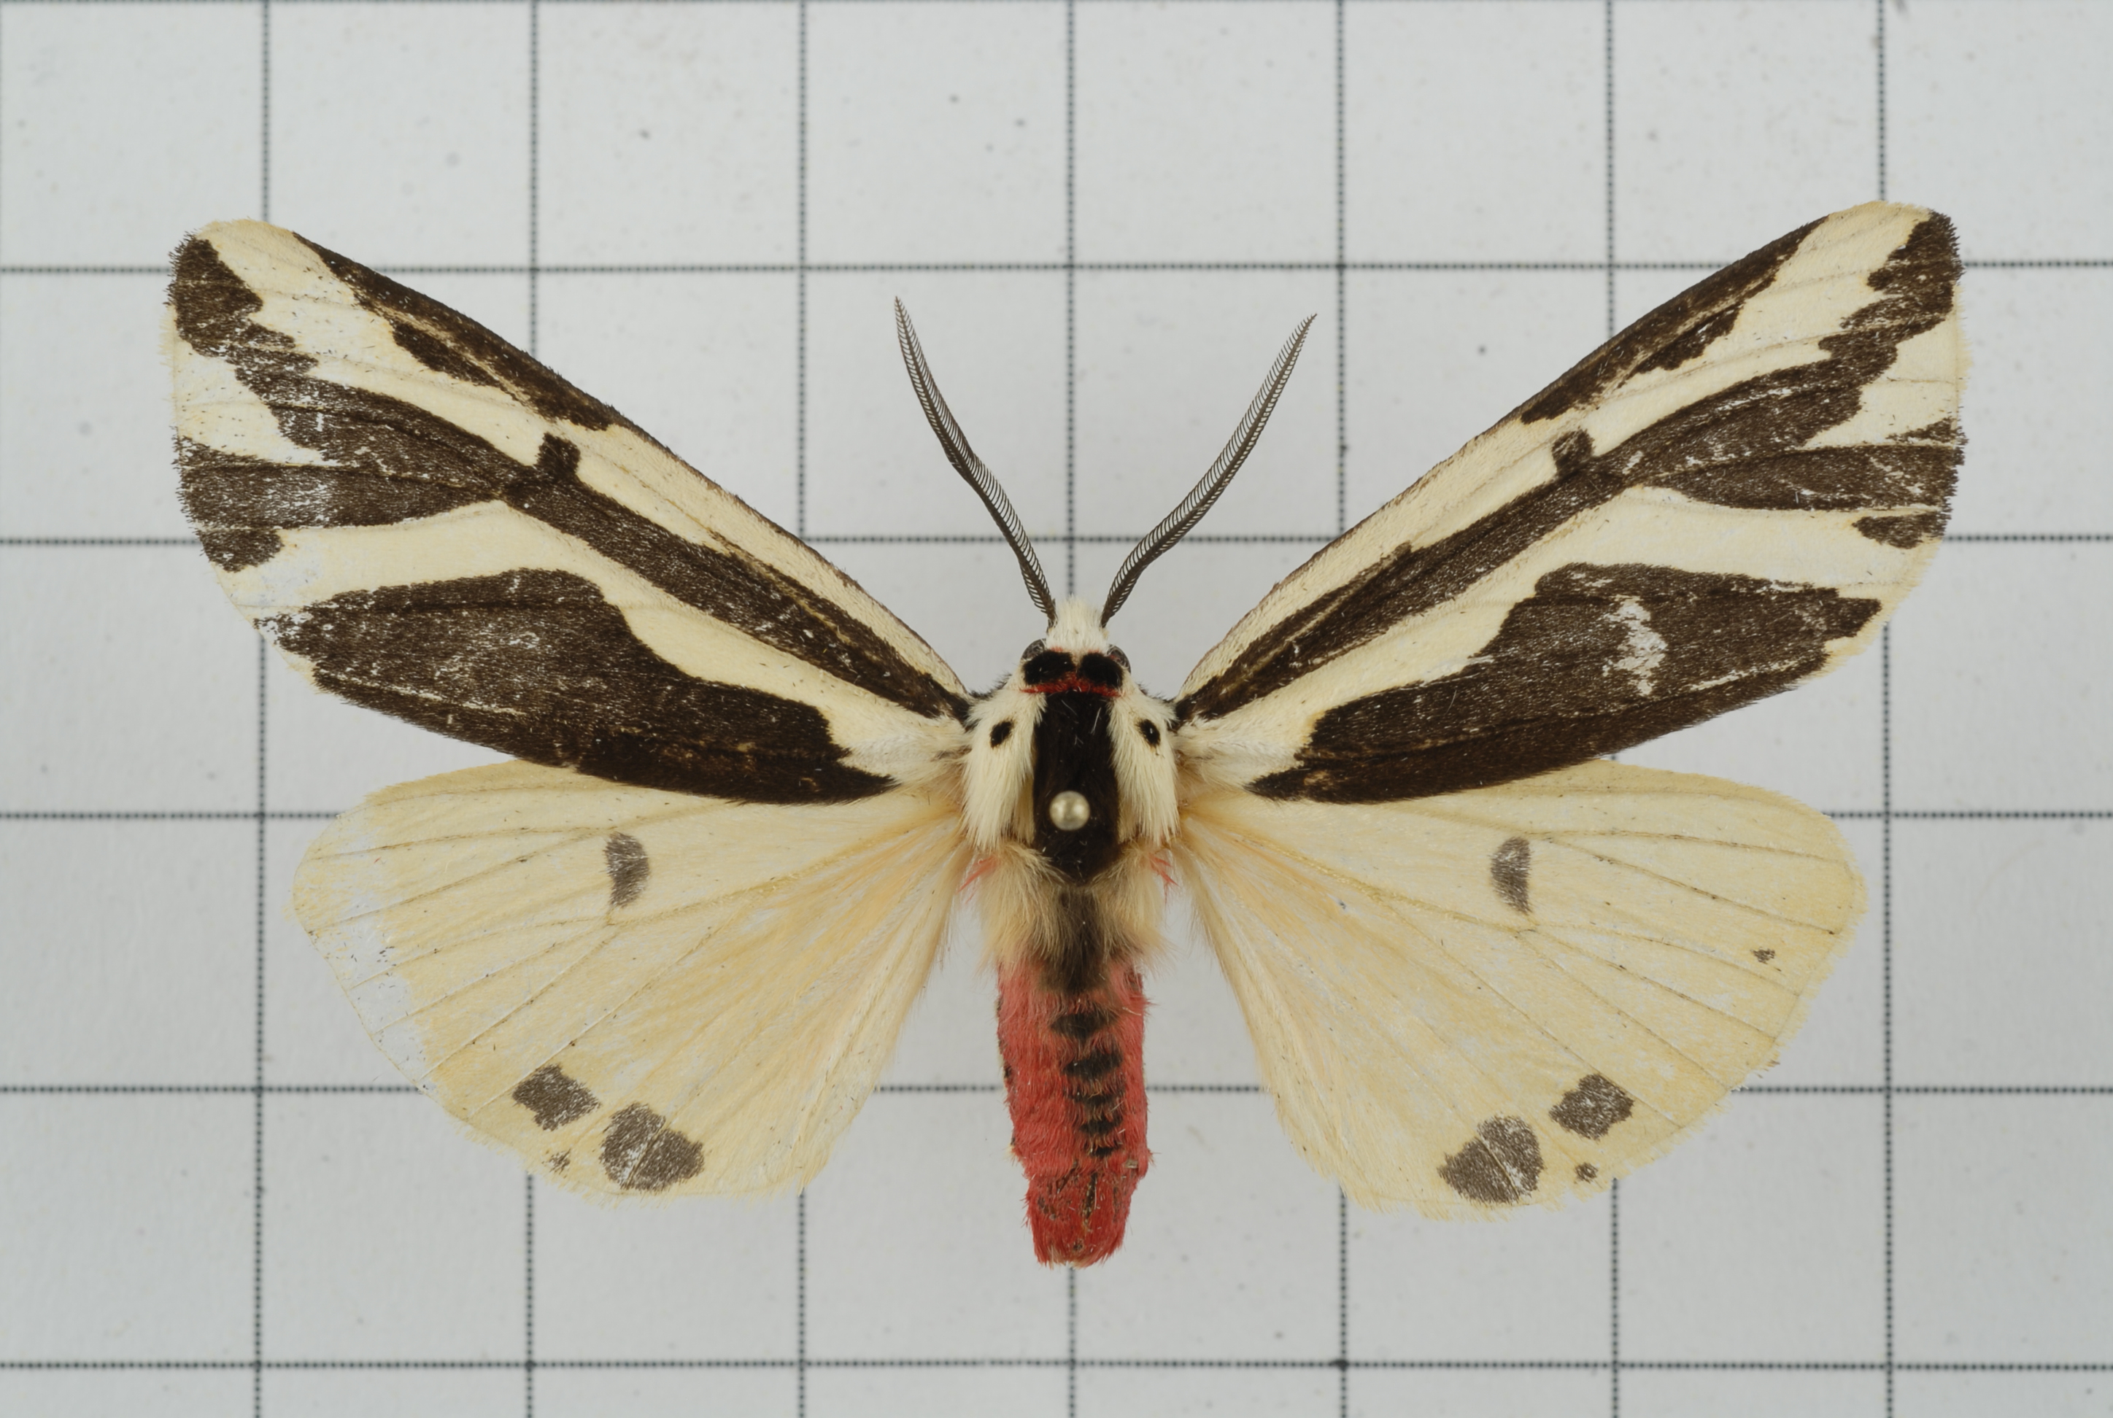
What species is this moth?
Paraspilarctia magna
